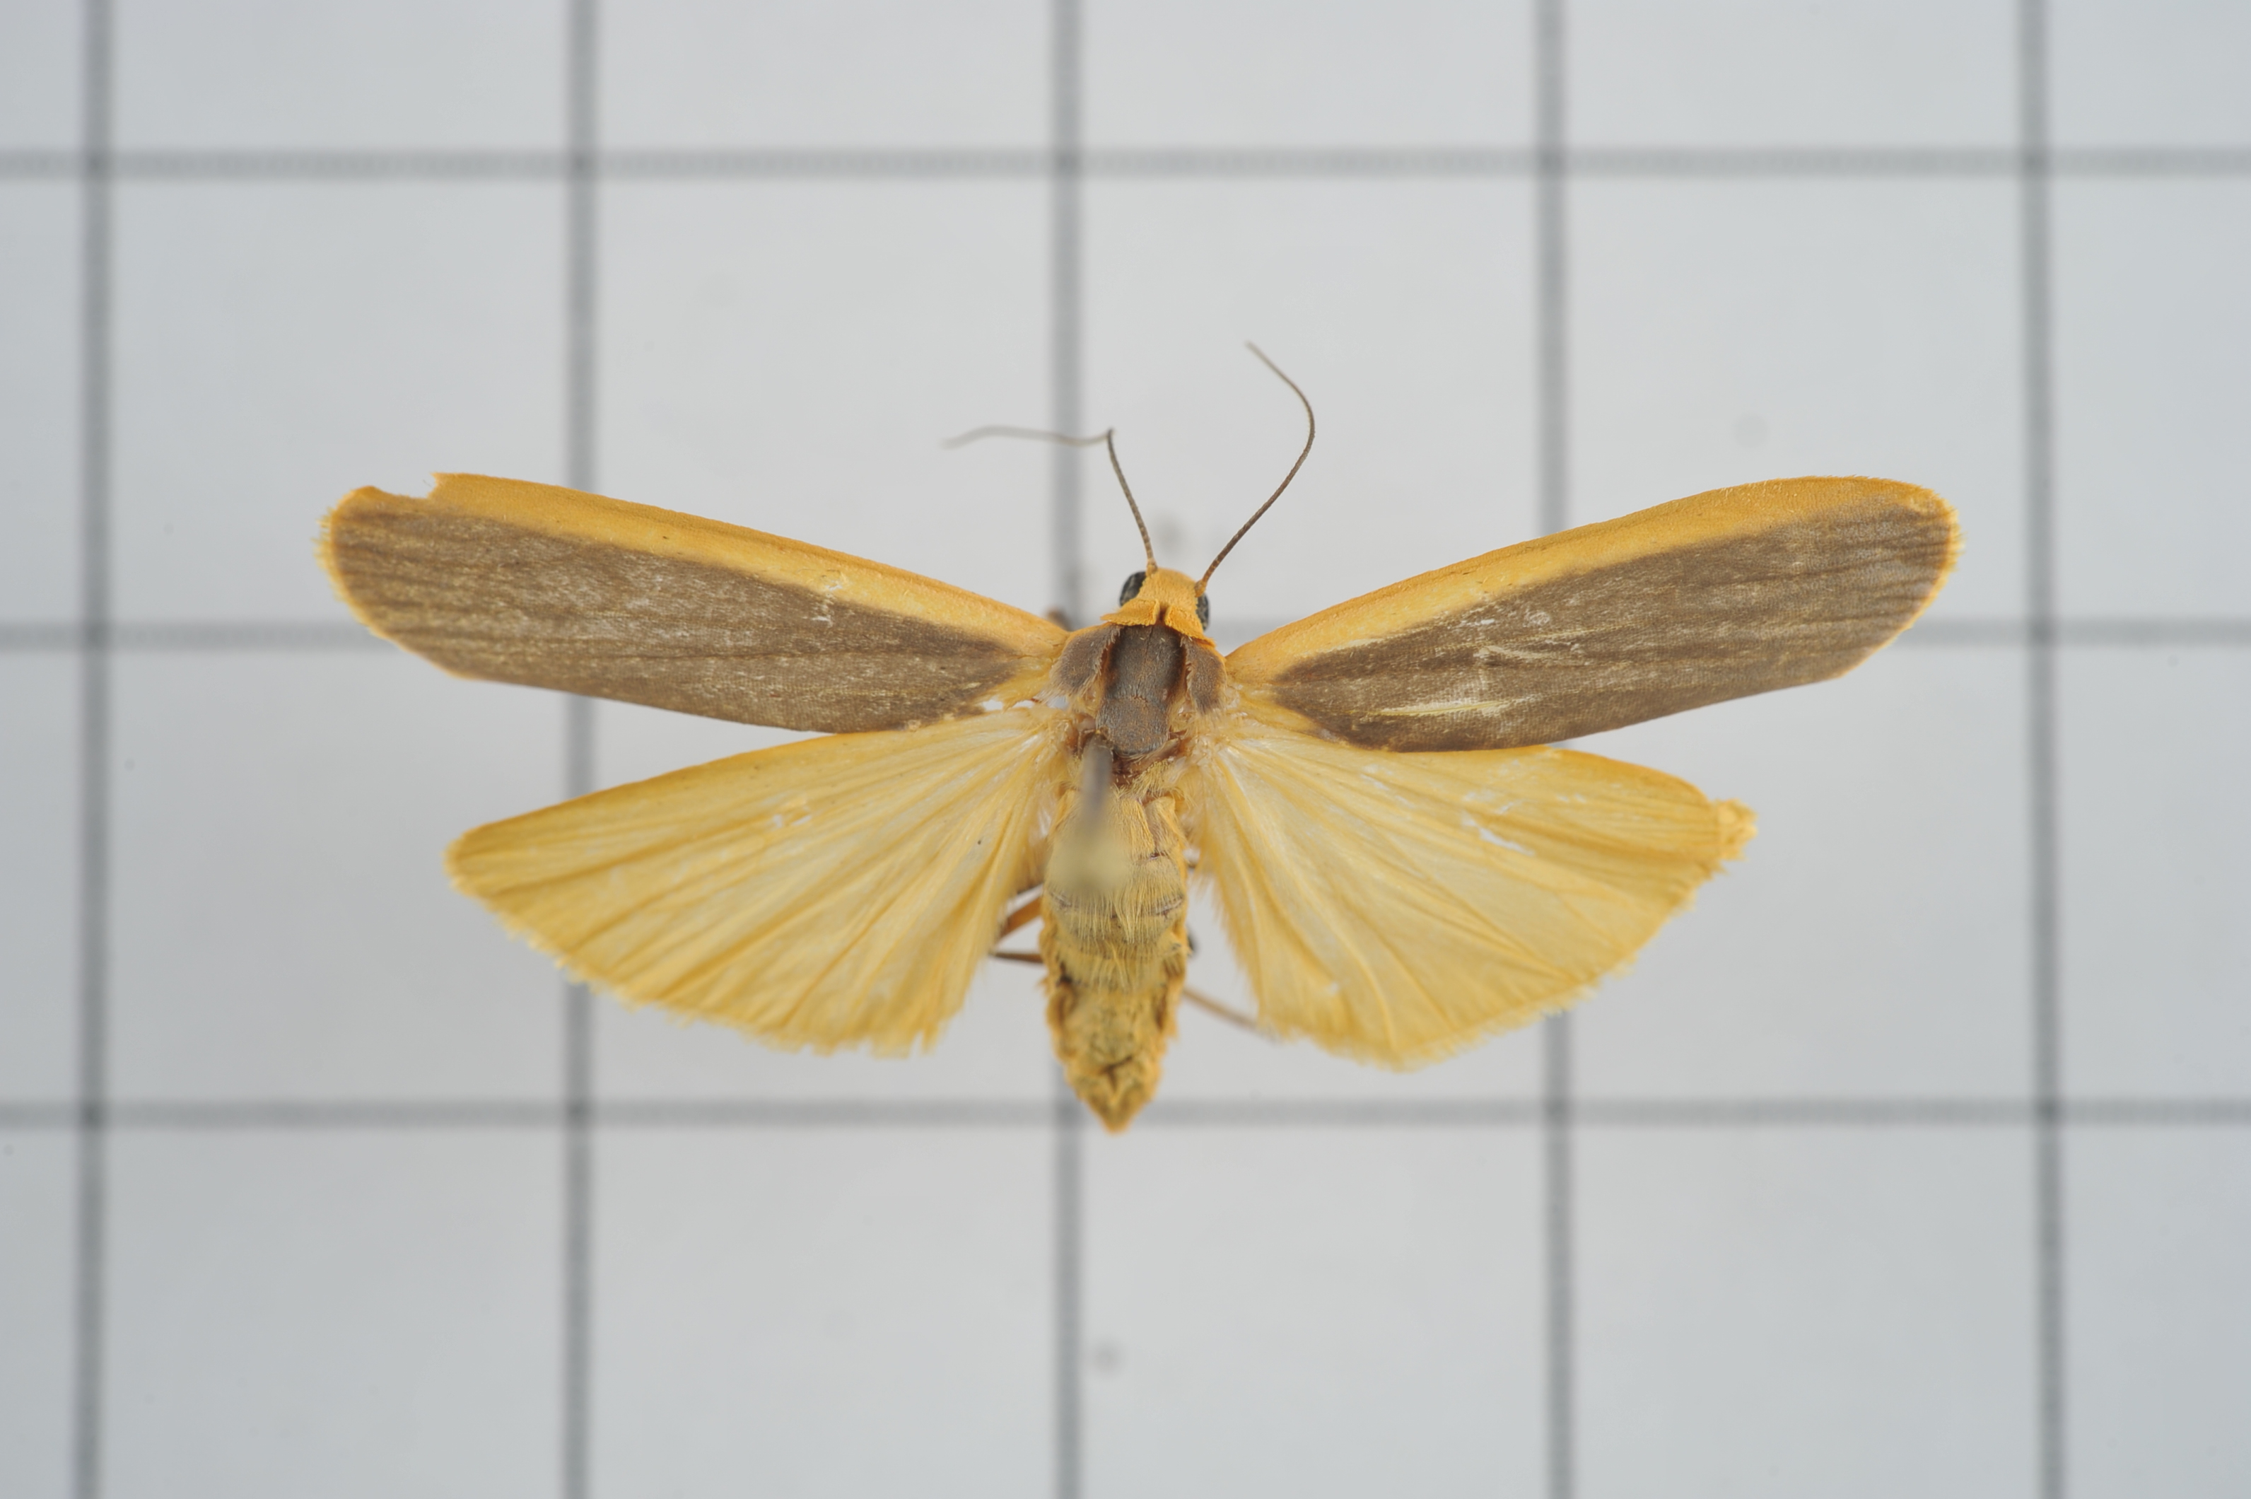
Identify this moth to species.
Brunia antica
